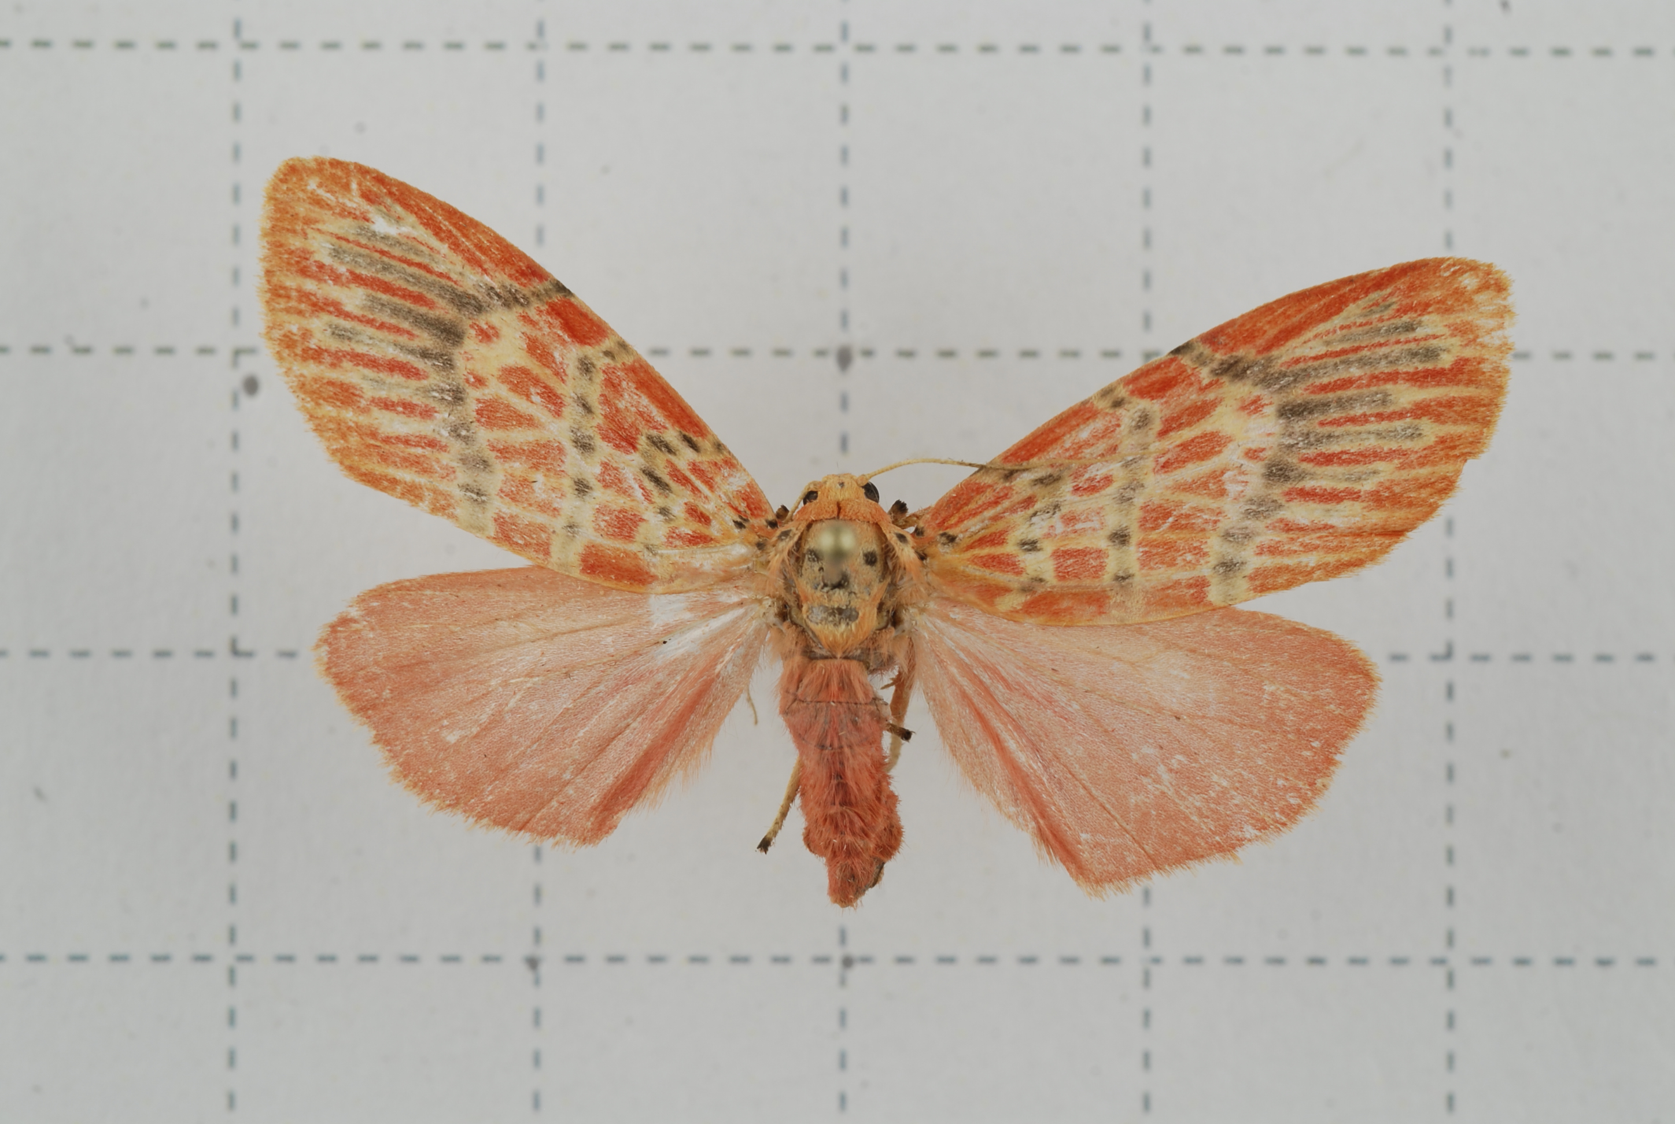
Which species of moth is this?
Barsine sauteri
